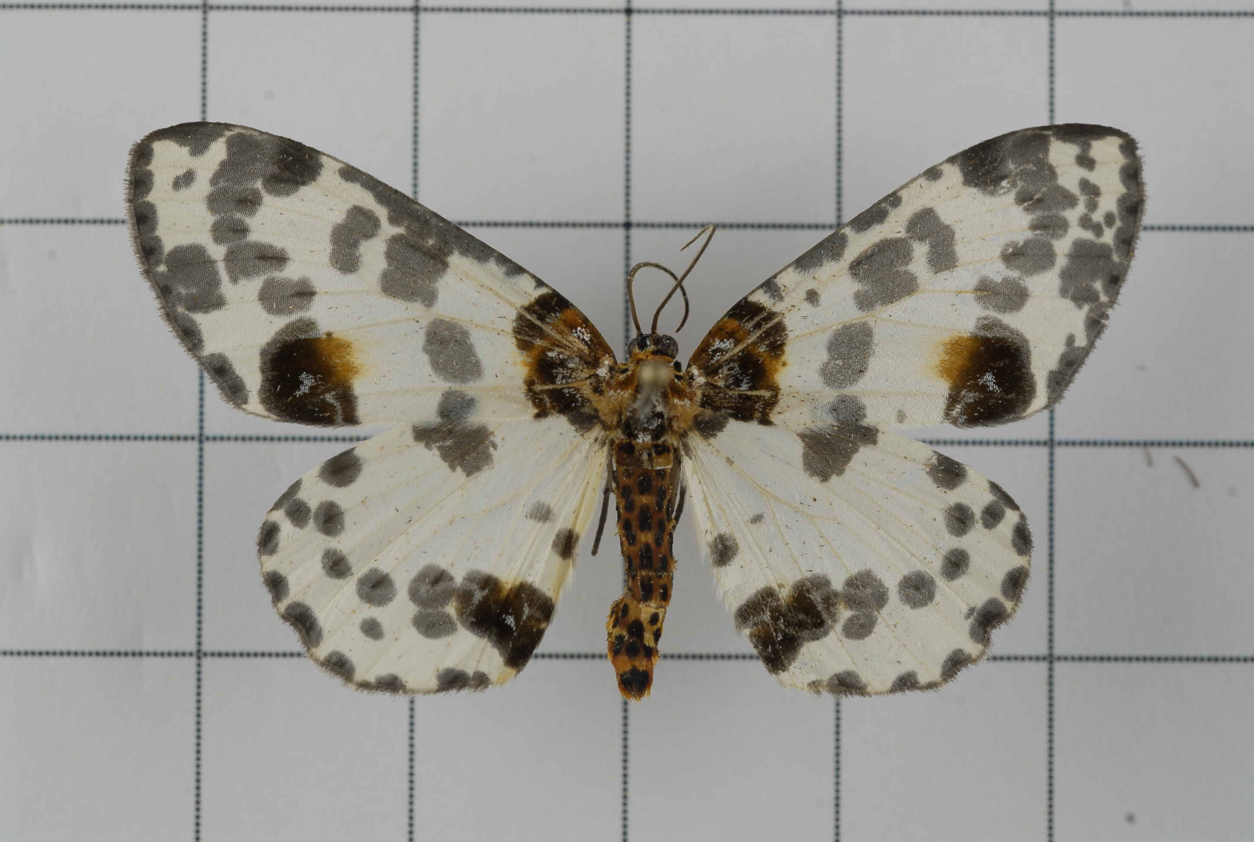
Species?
Abraxas formosilluminata
